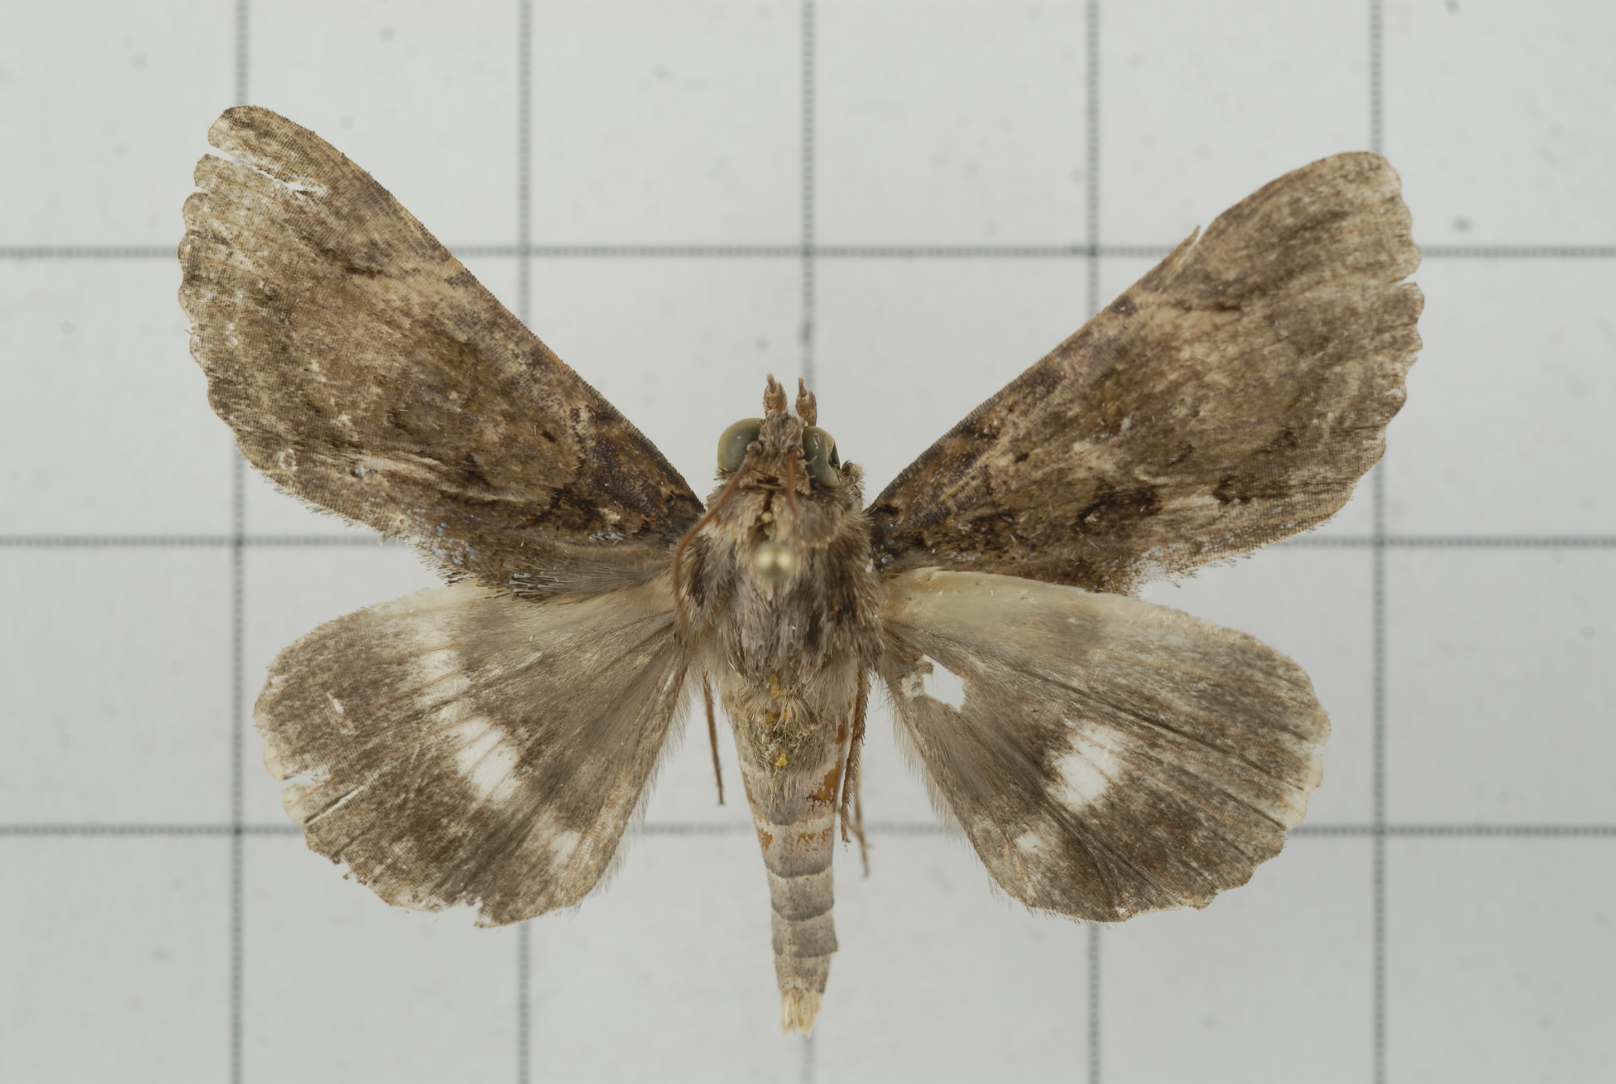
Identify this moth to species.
Ercheia cyllaria
